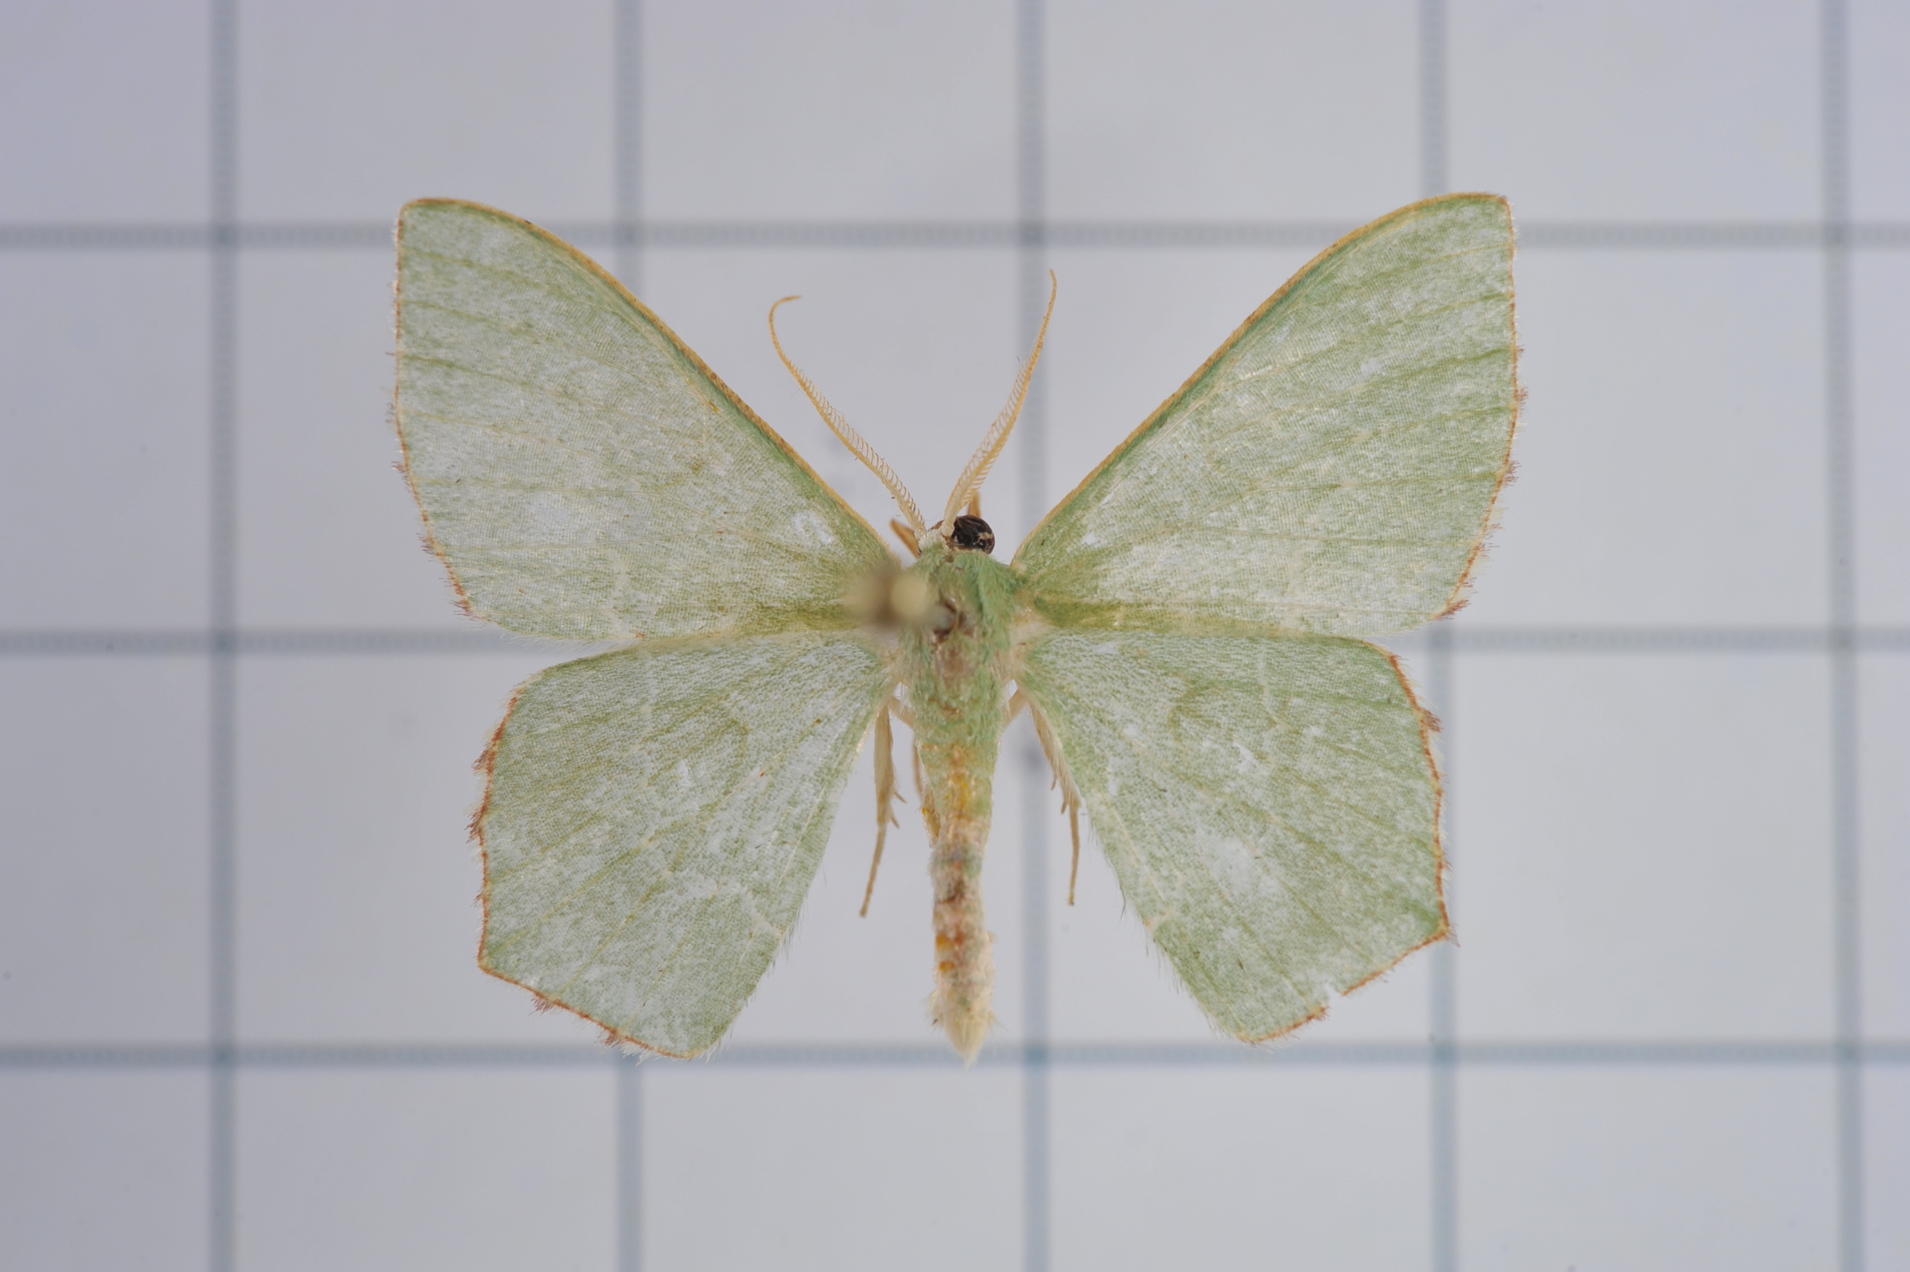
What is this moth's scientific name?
Hemistola simplex
